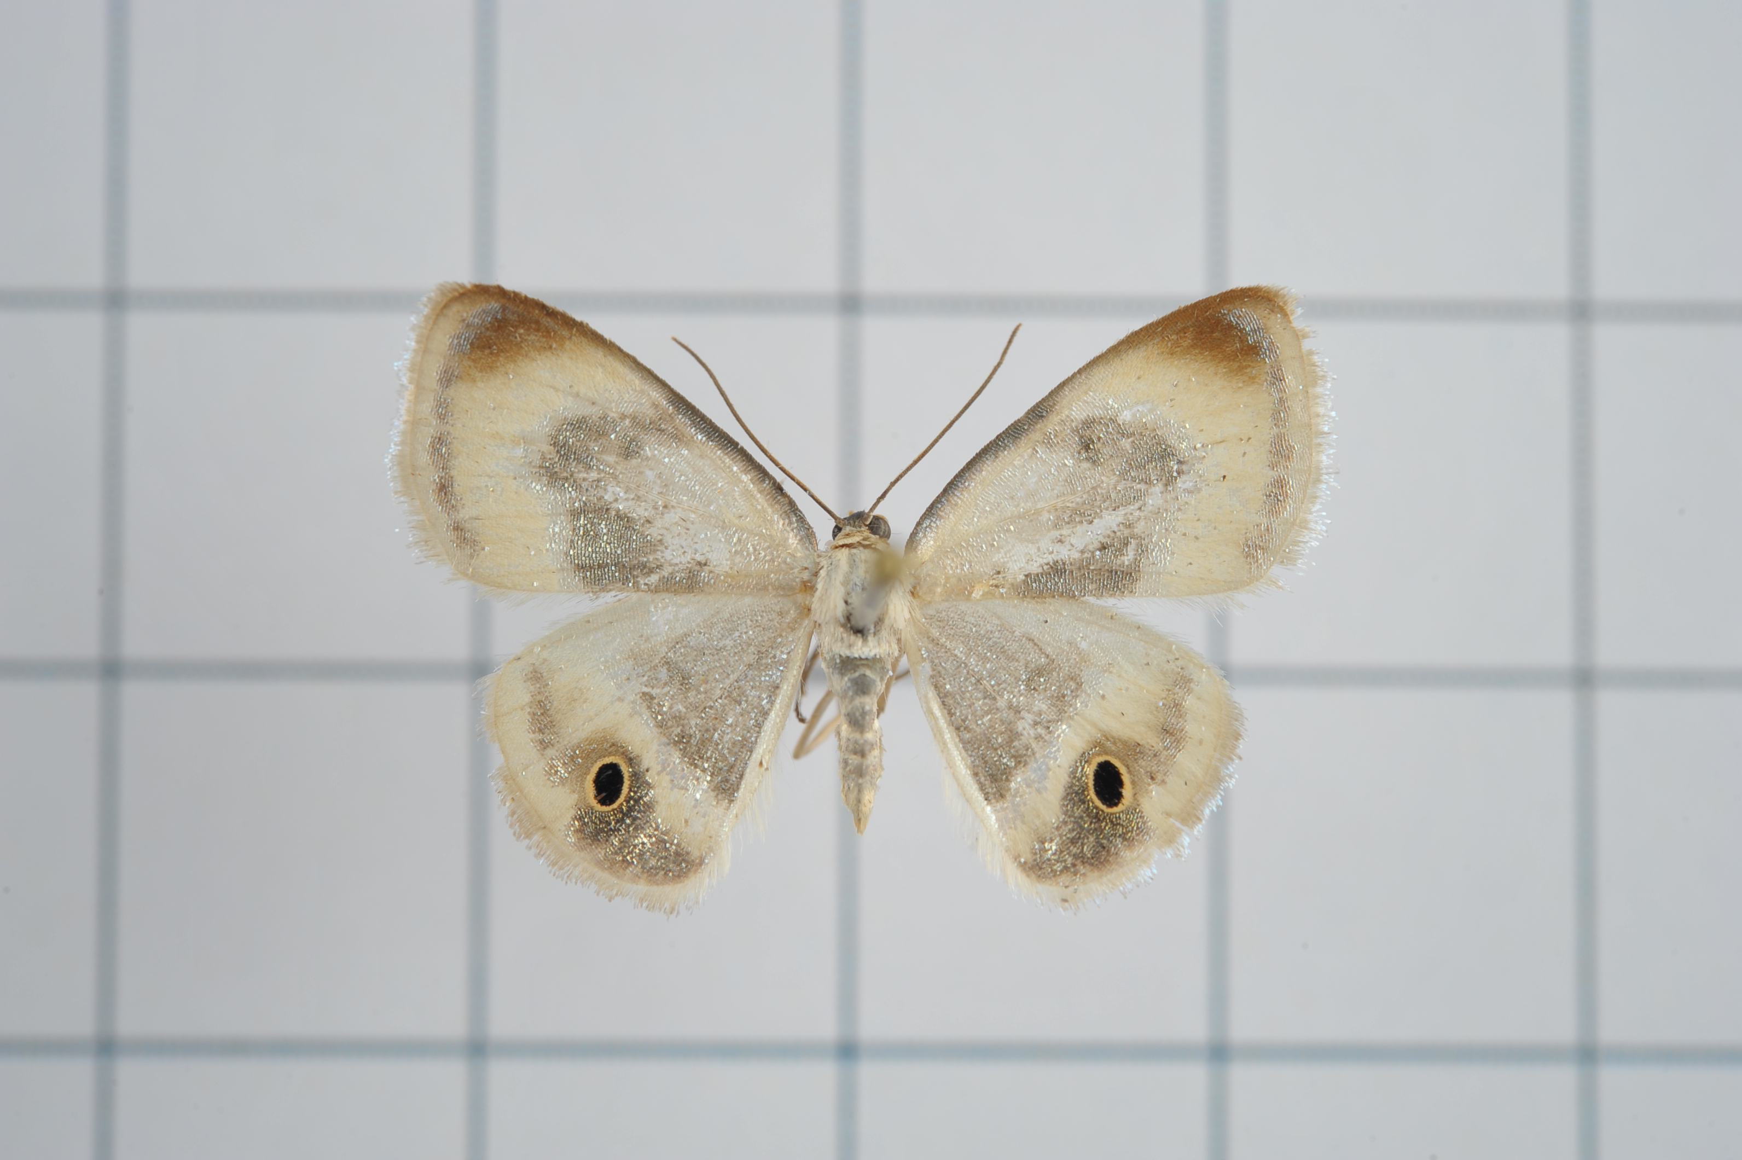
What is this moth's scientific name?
Tasta argozana
